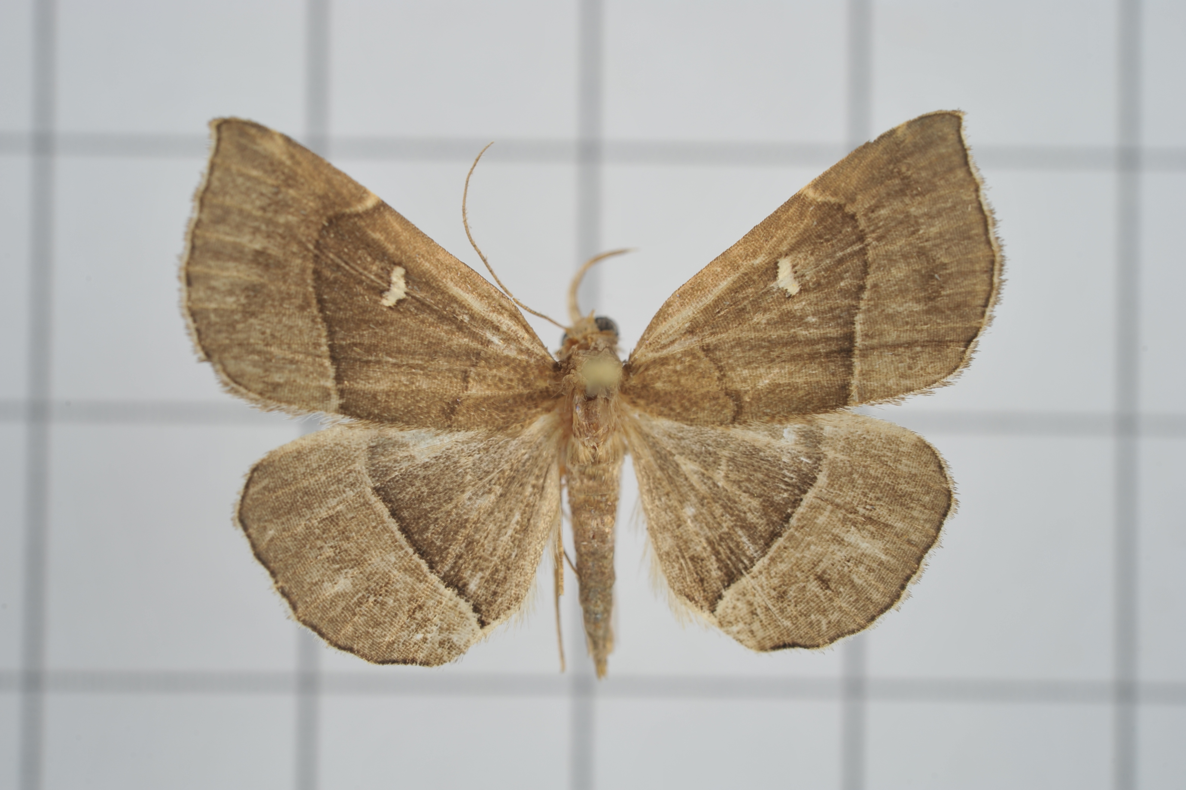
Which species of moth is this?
Cidariplura gladiata
